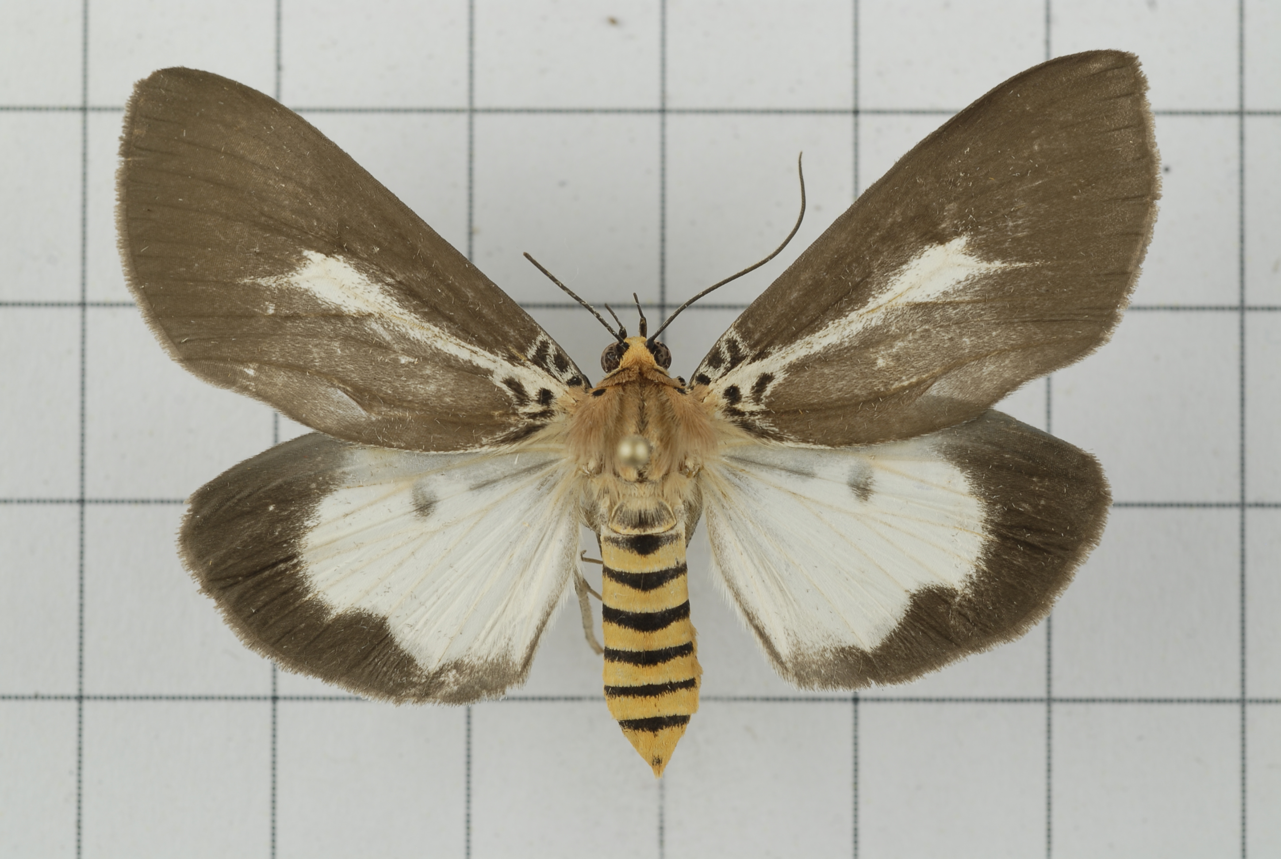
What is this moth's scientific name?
Asota heliconia zebrina
